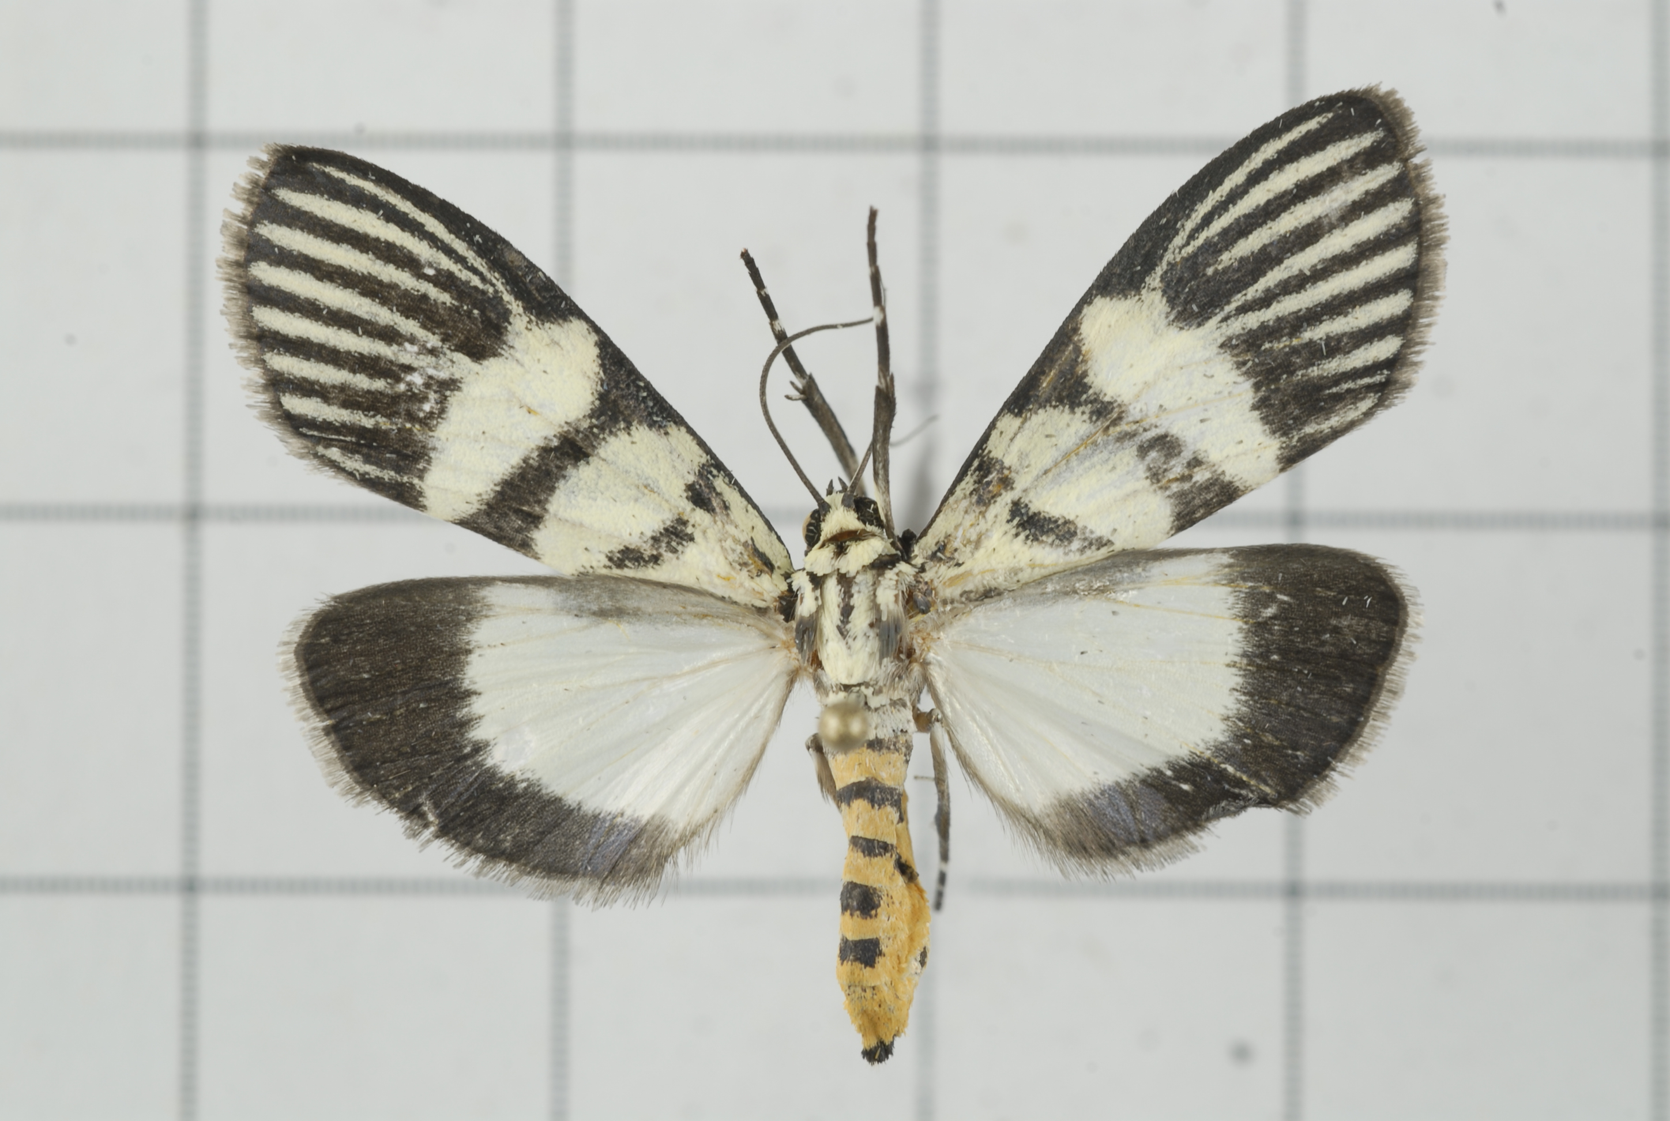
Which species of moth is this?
Heortia vitessoides
